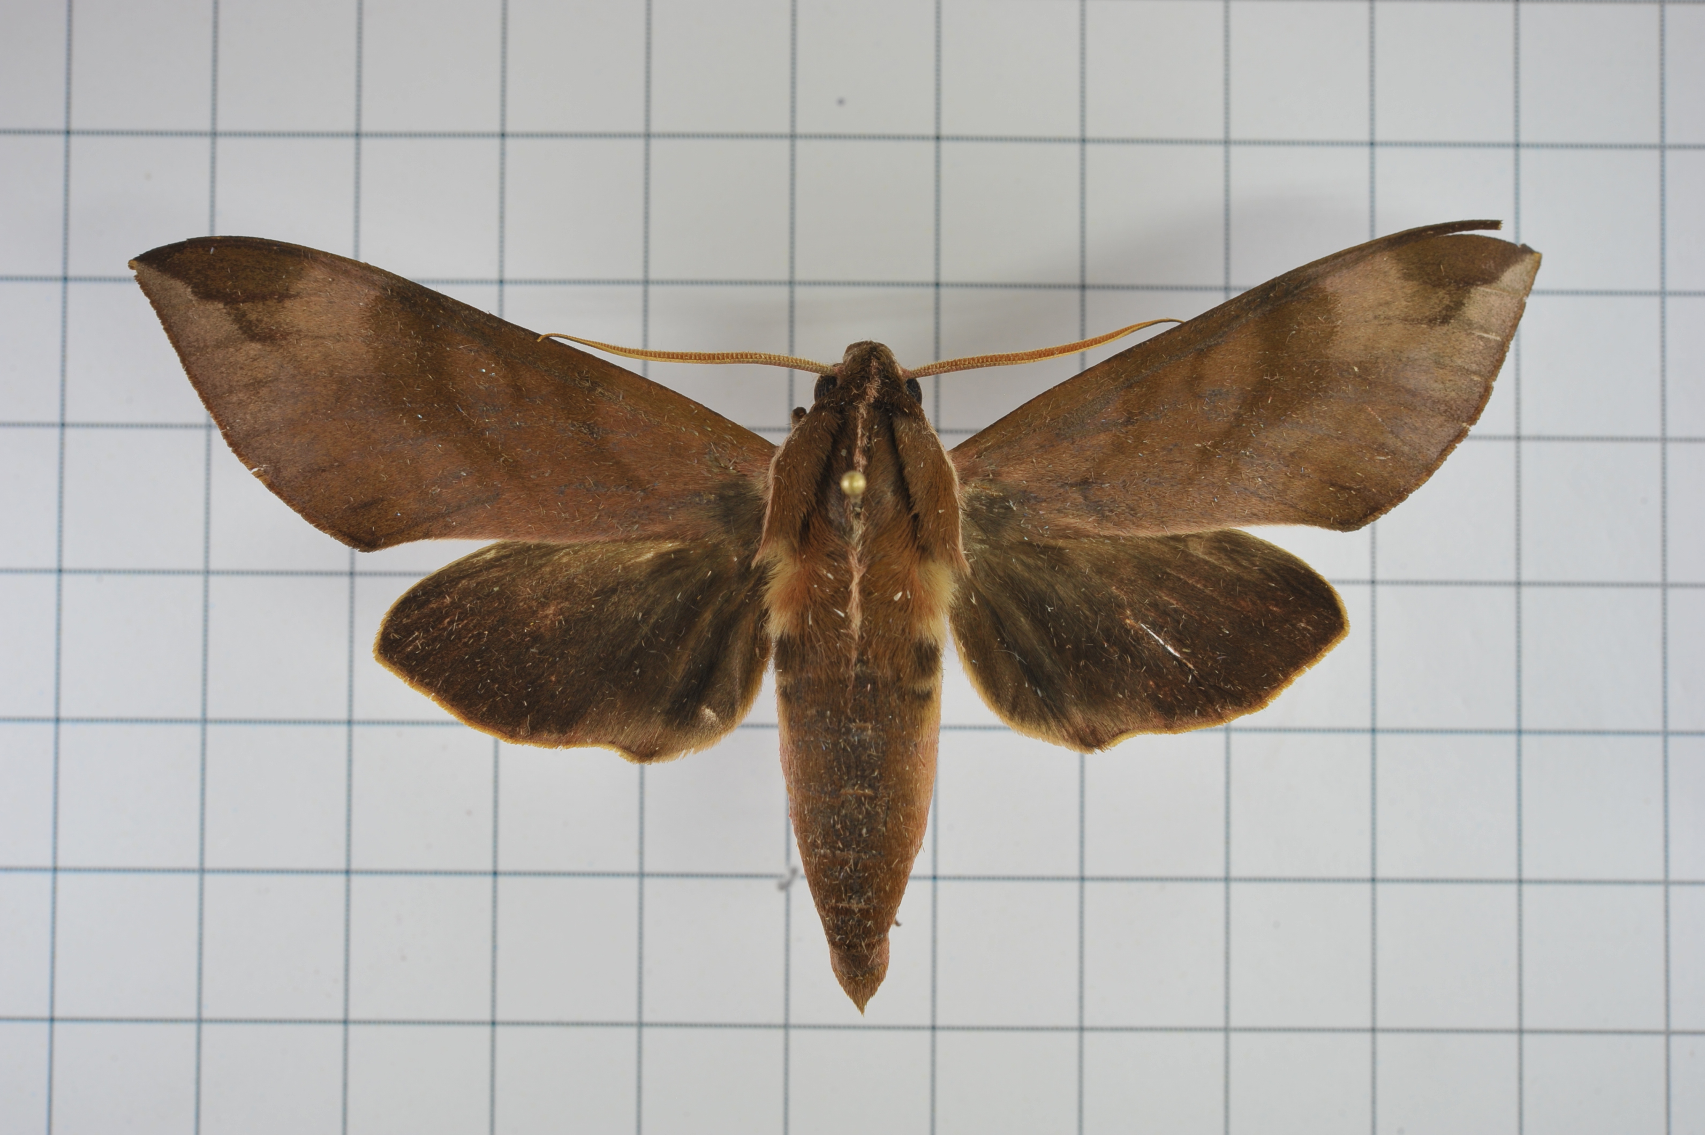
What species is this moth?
Ampelophaga rubiginosa myosotis
